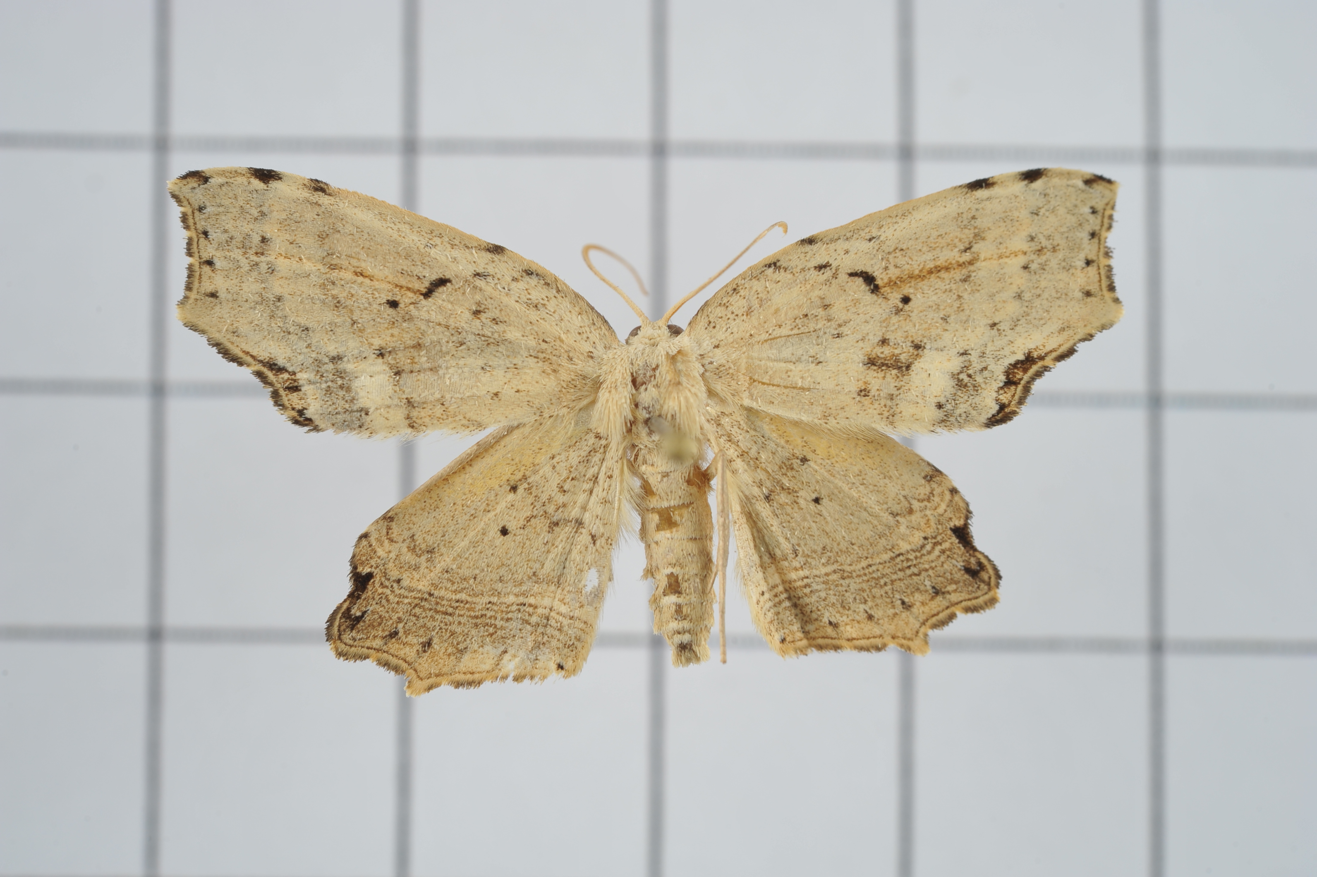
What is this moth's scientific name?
Phalacra strigata insulicola
